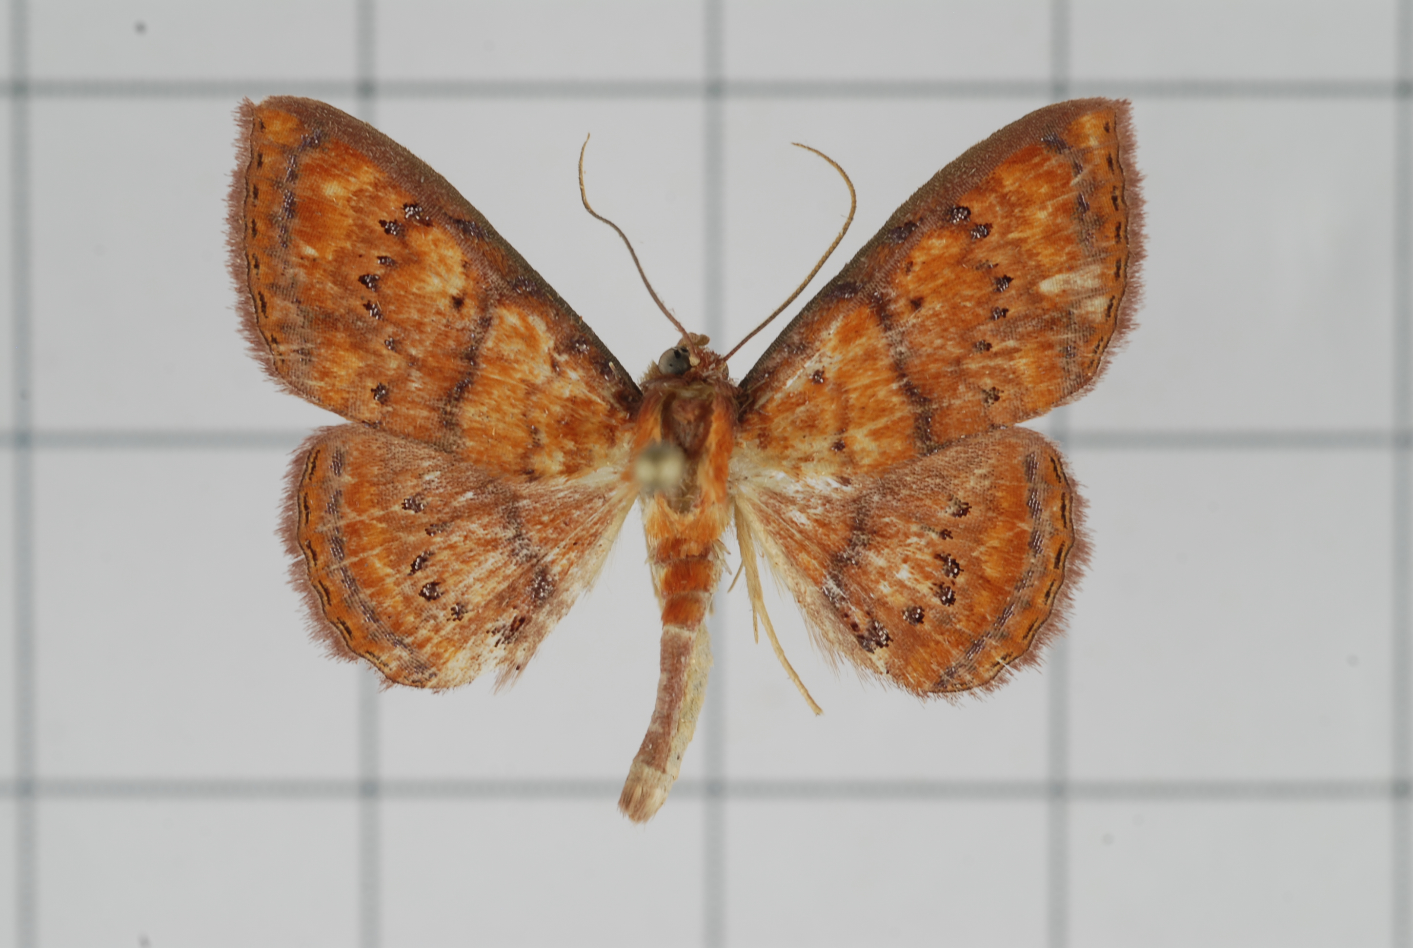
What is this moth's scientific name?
Homodes vivida
